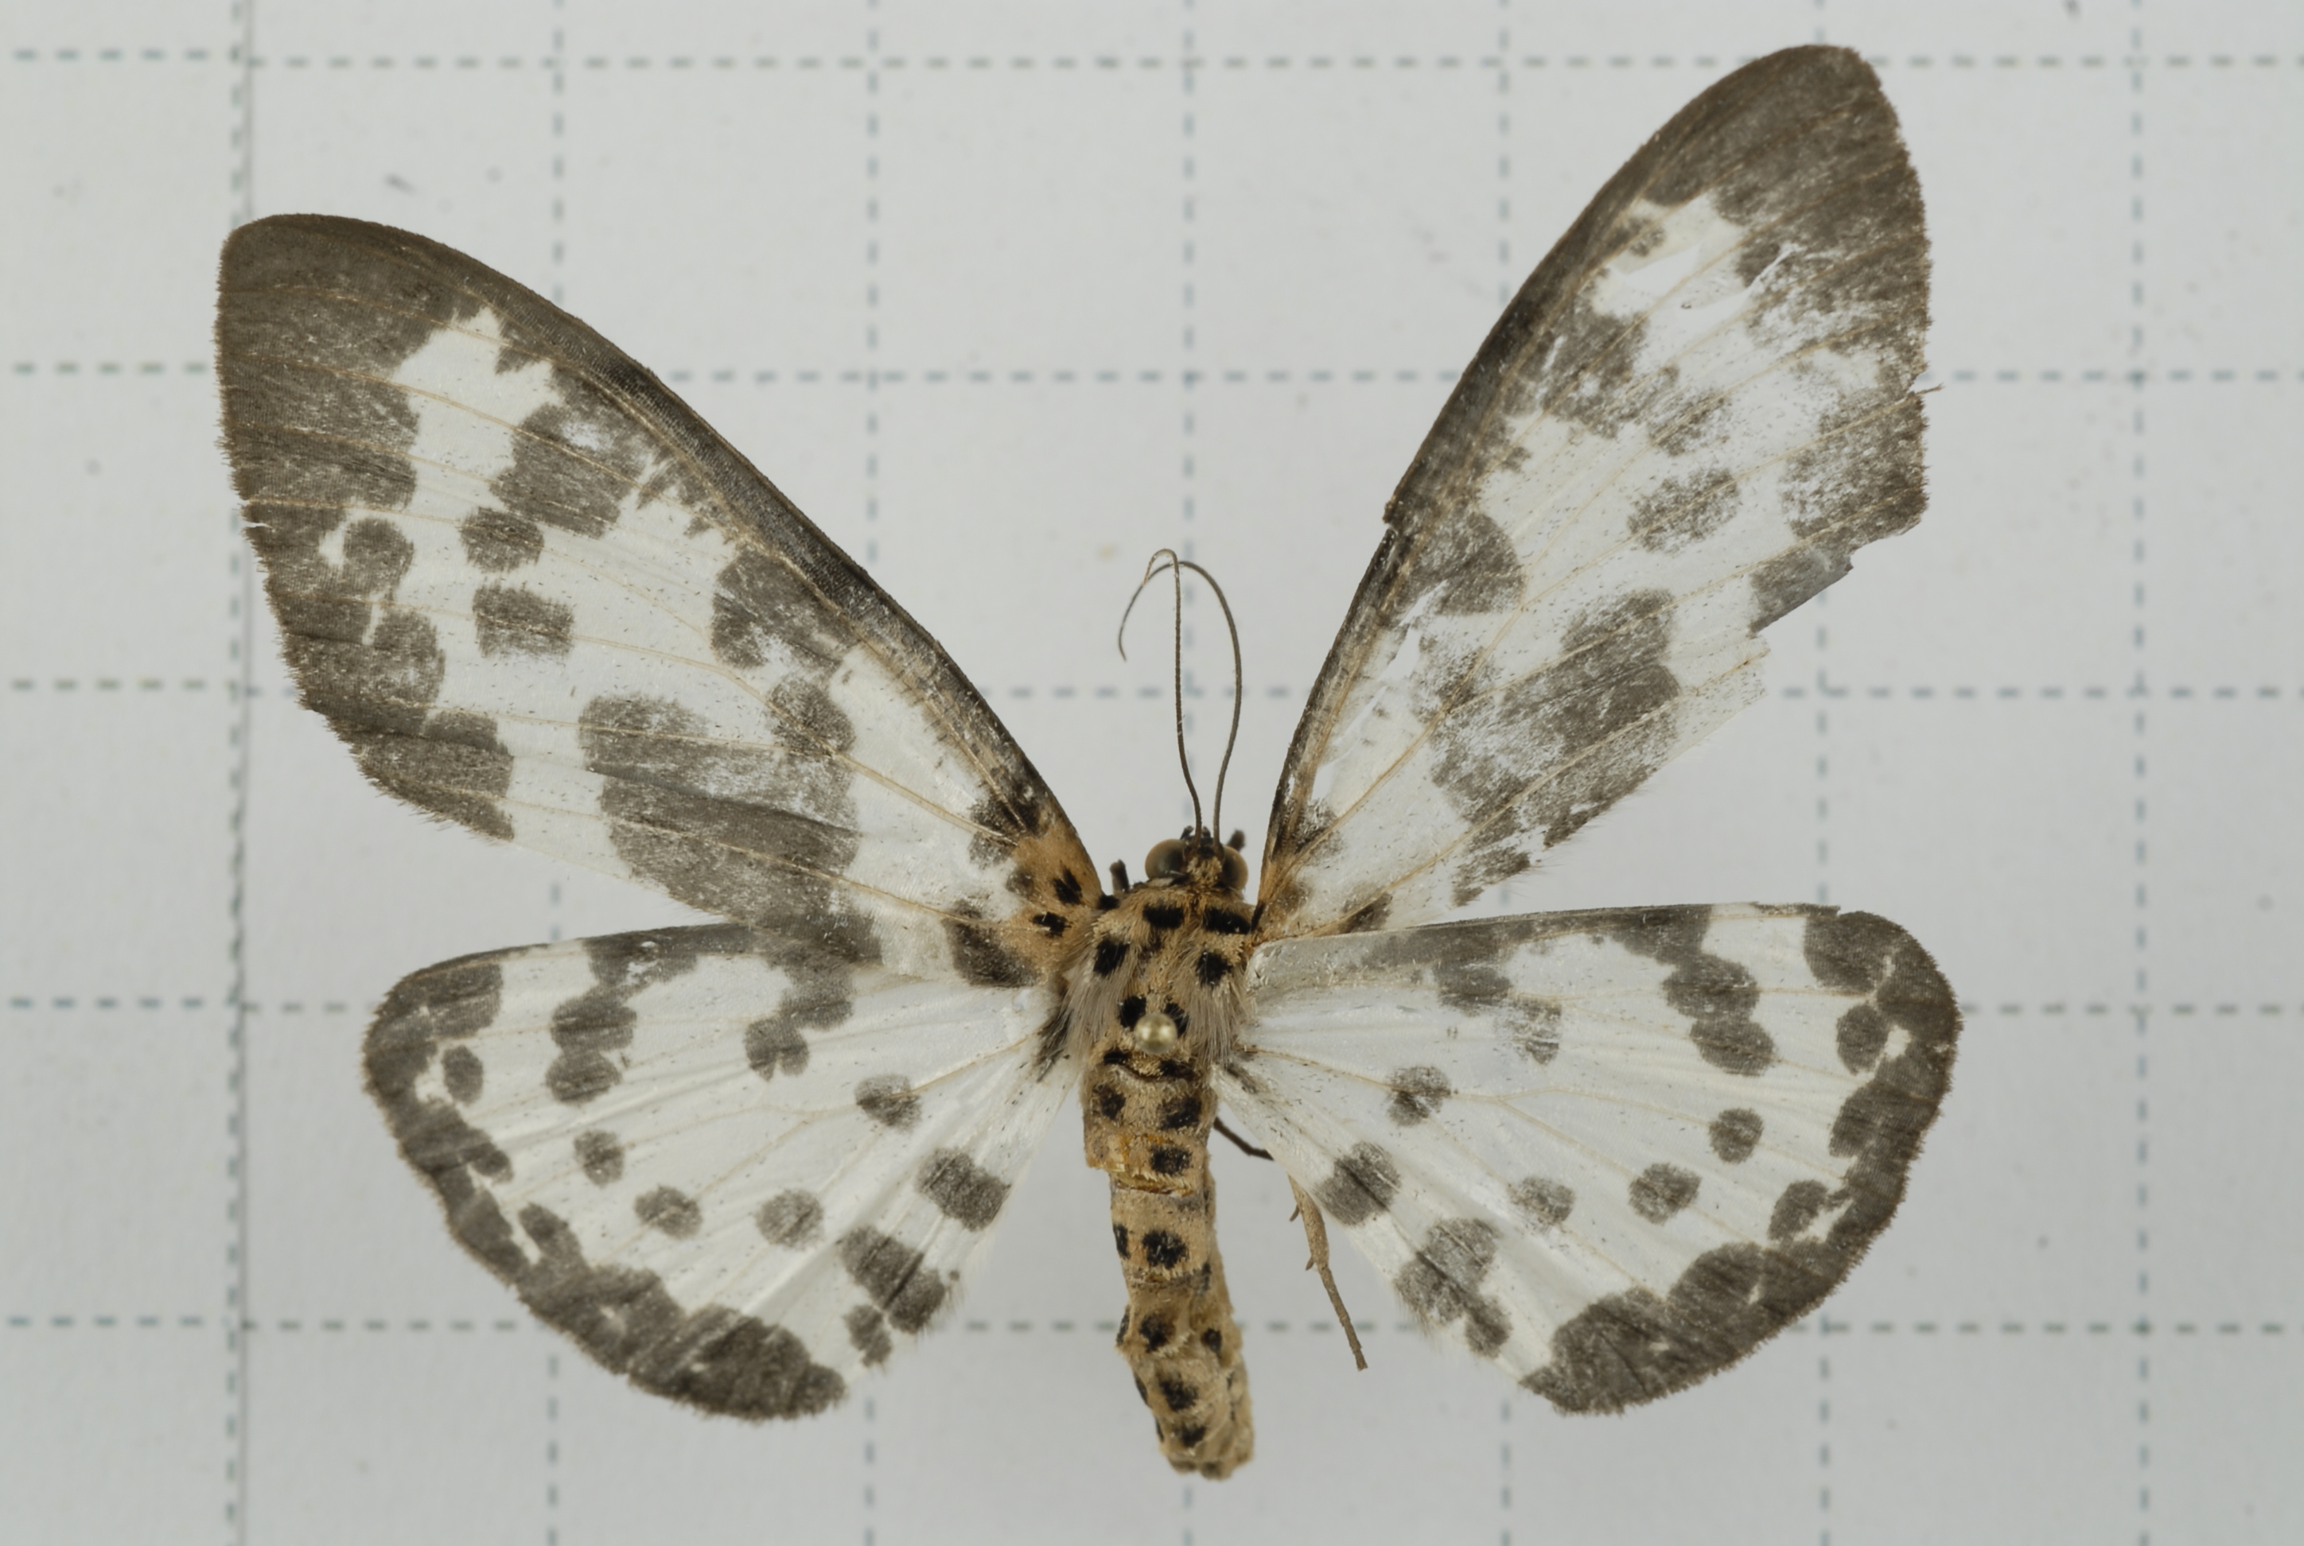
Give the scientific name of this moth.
Percnia longitermen
